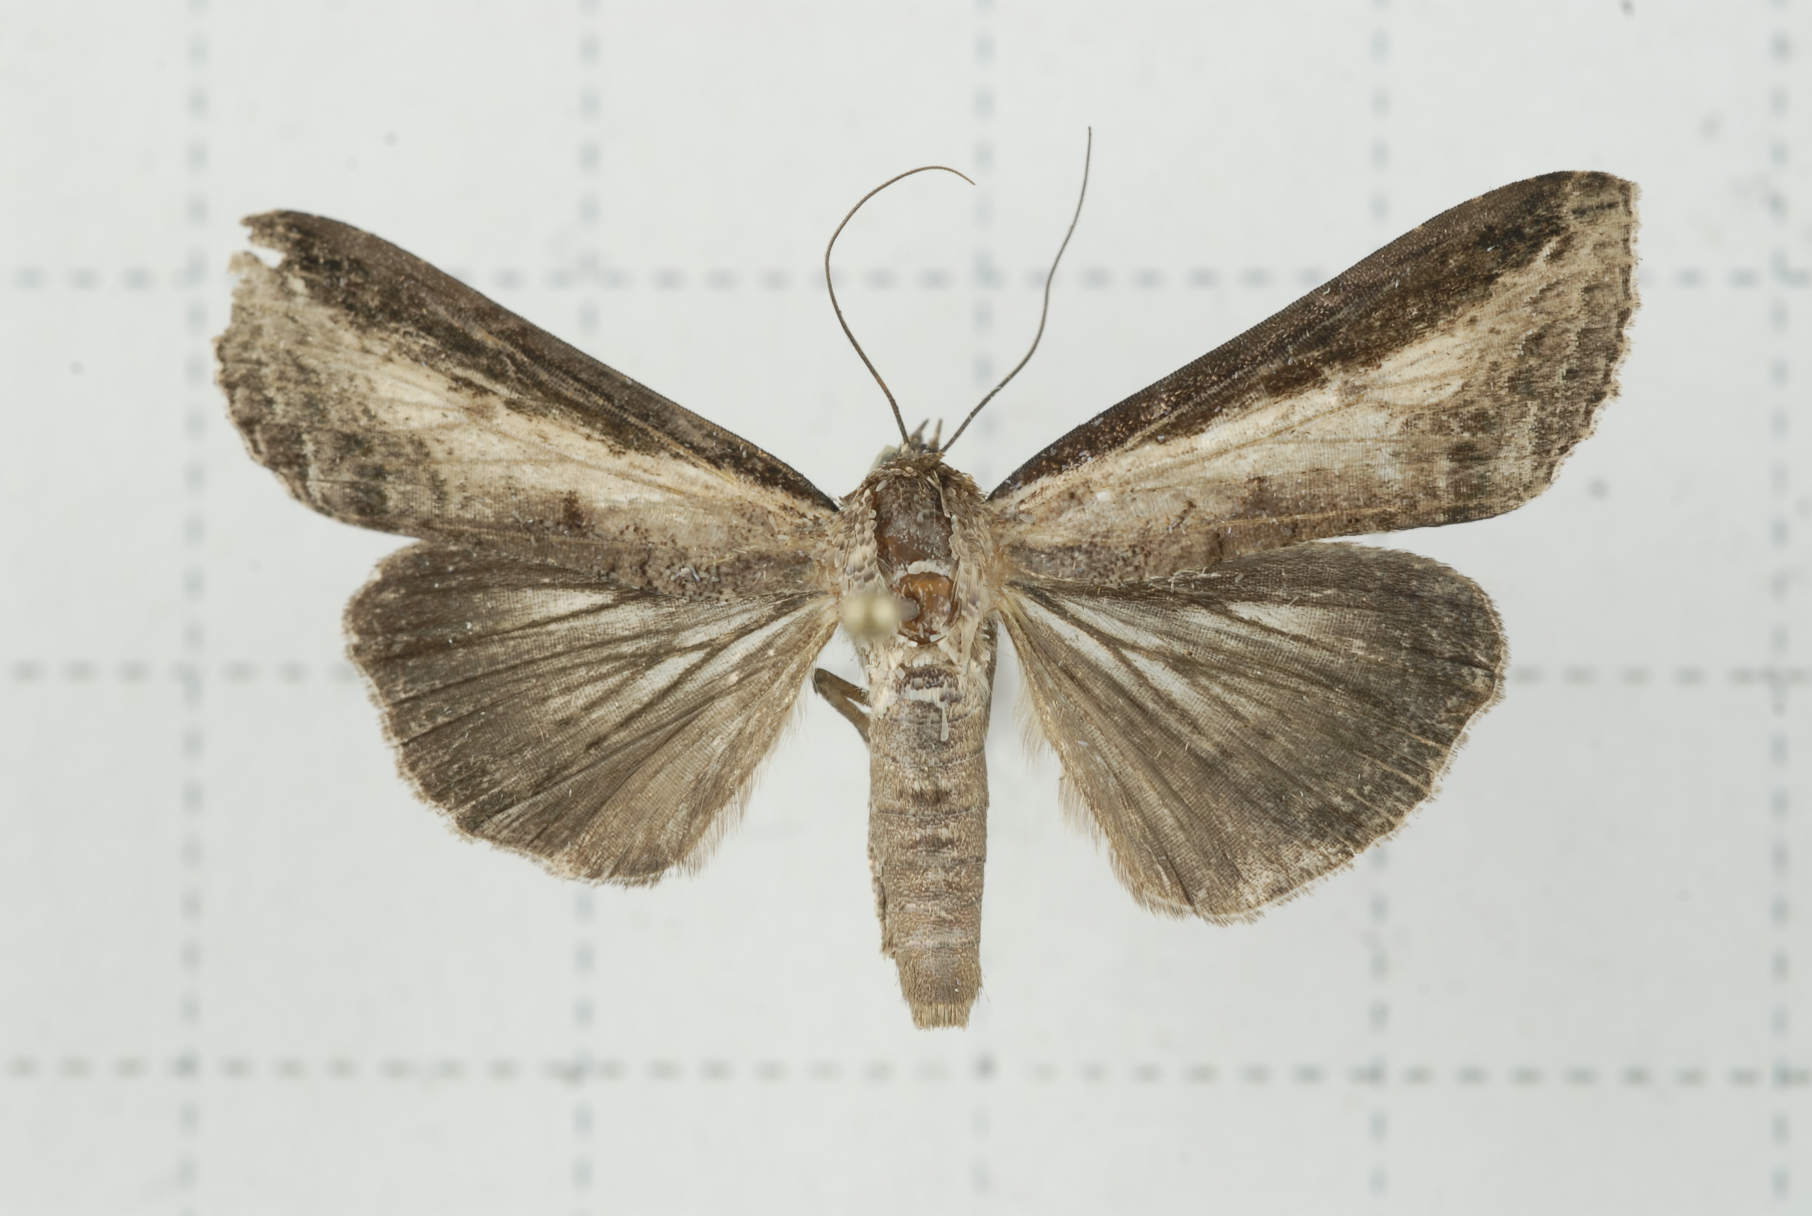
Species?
Lophoptera squammigera
